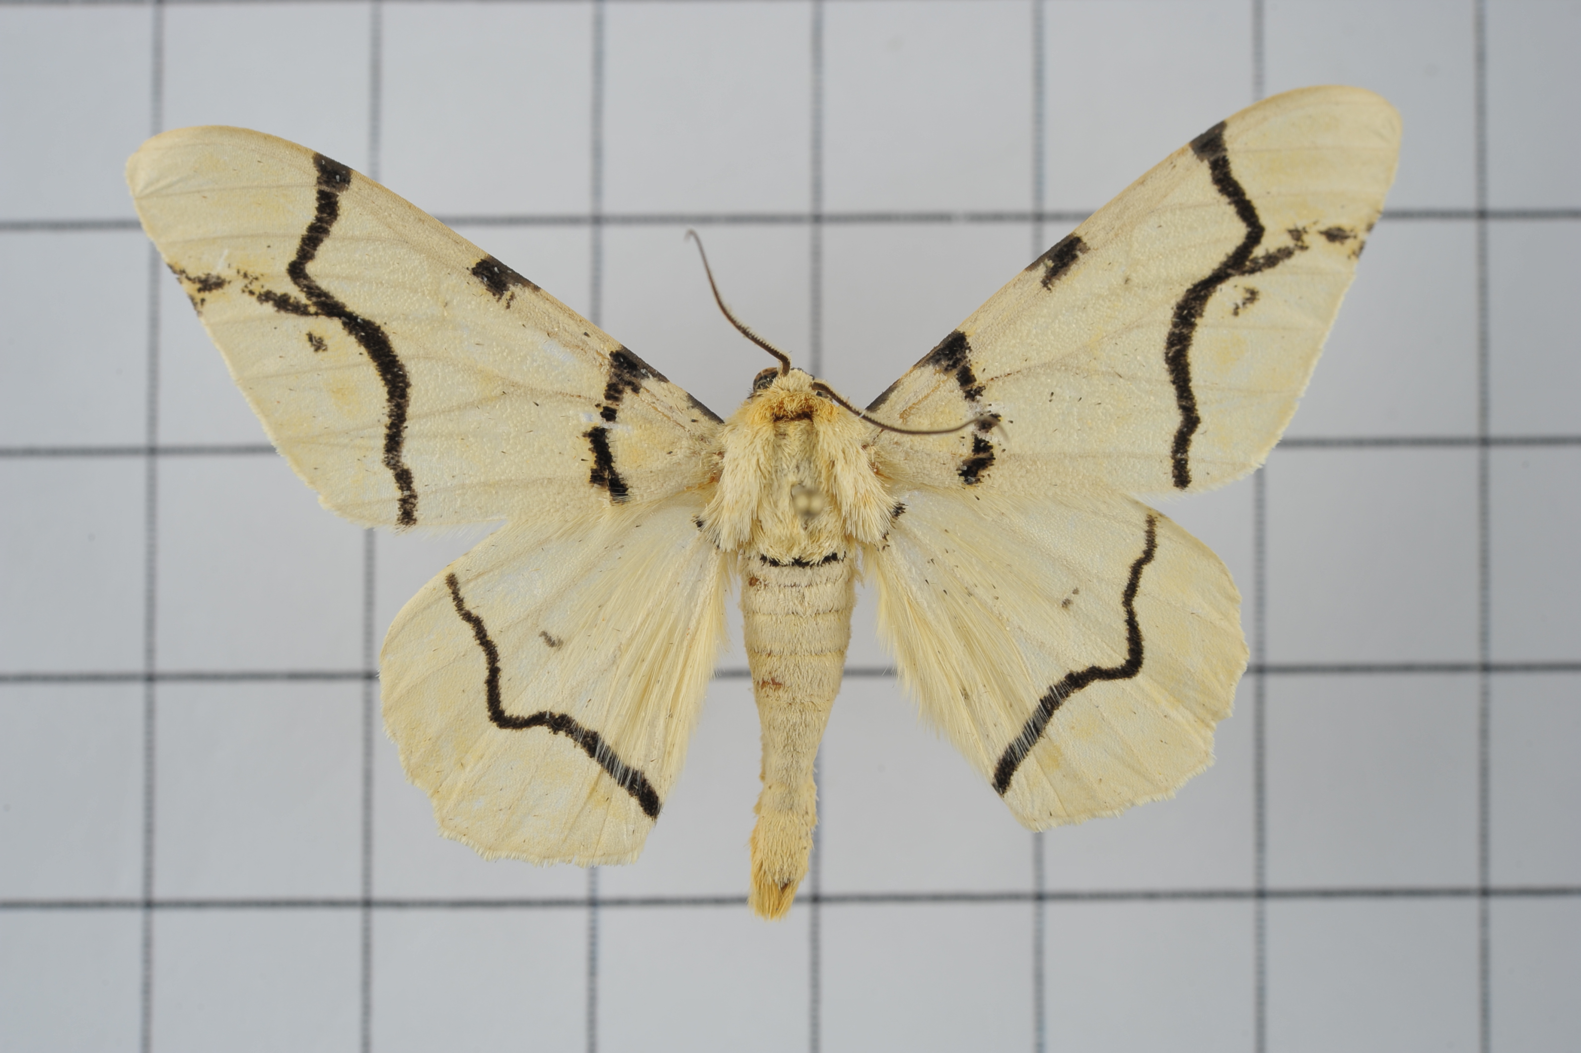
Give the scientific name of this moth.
Biston perclara
